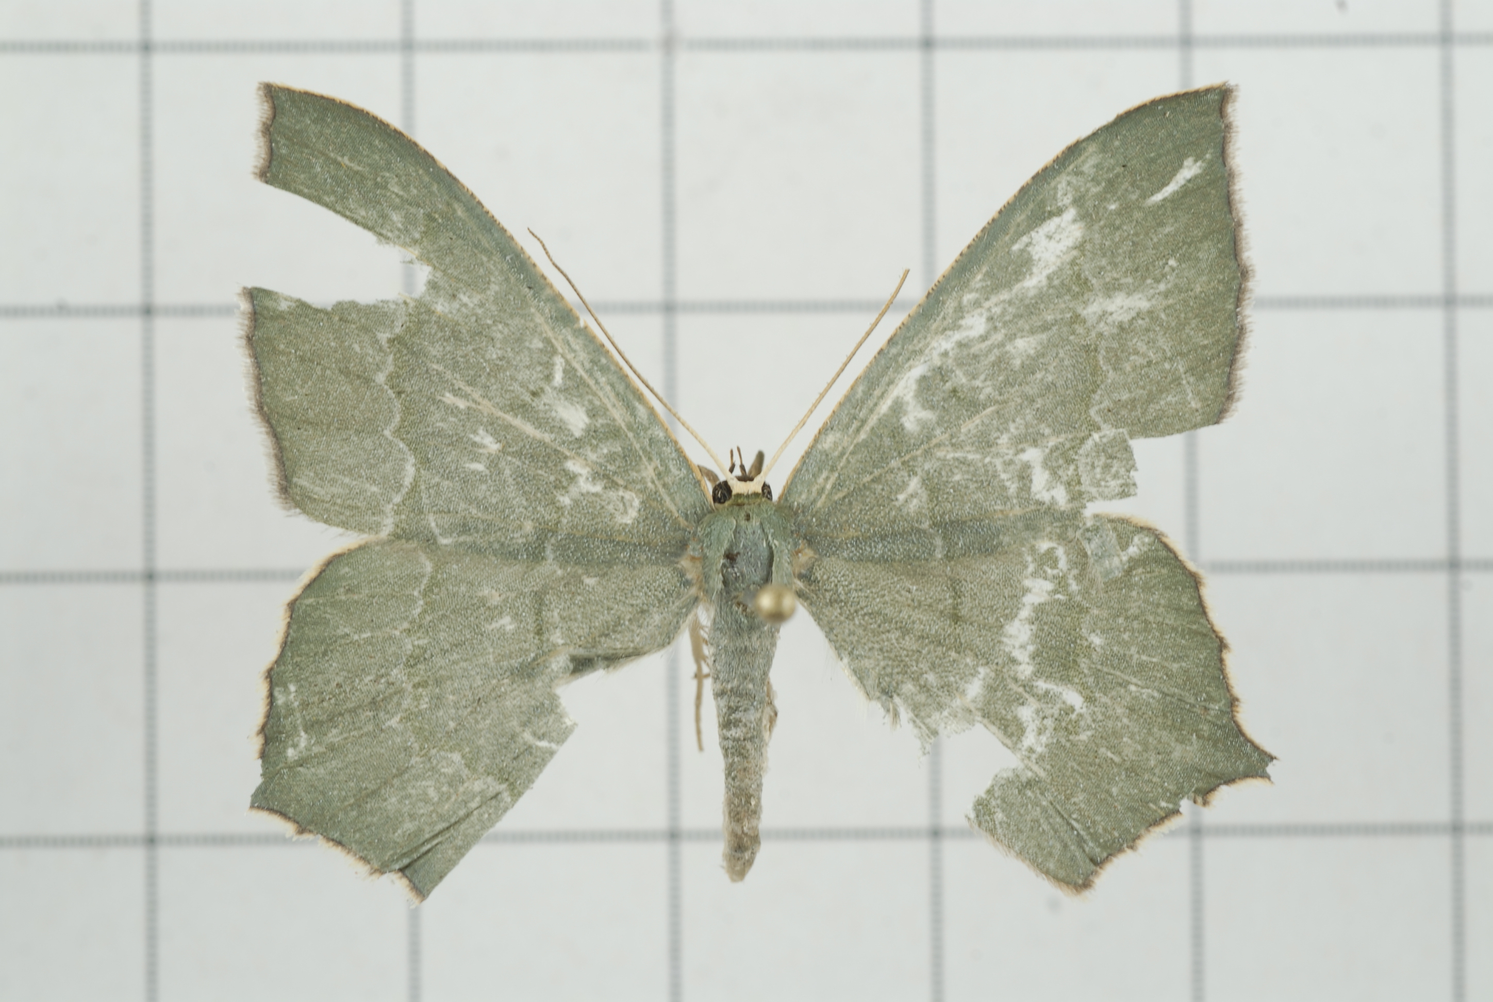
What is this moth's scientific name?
Maxates grandificaria
